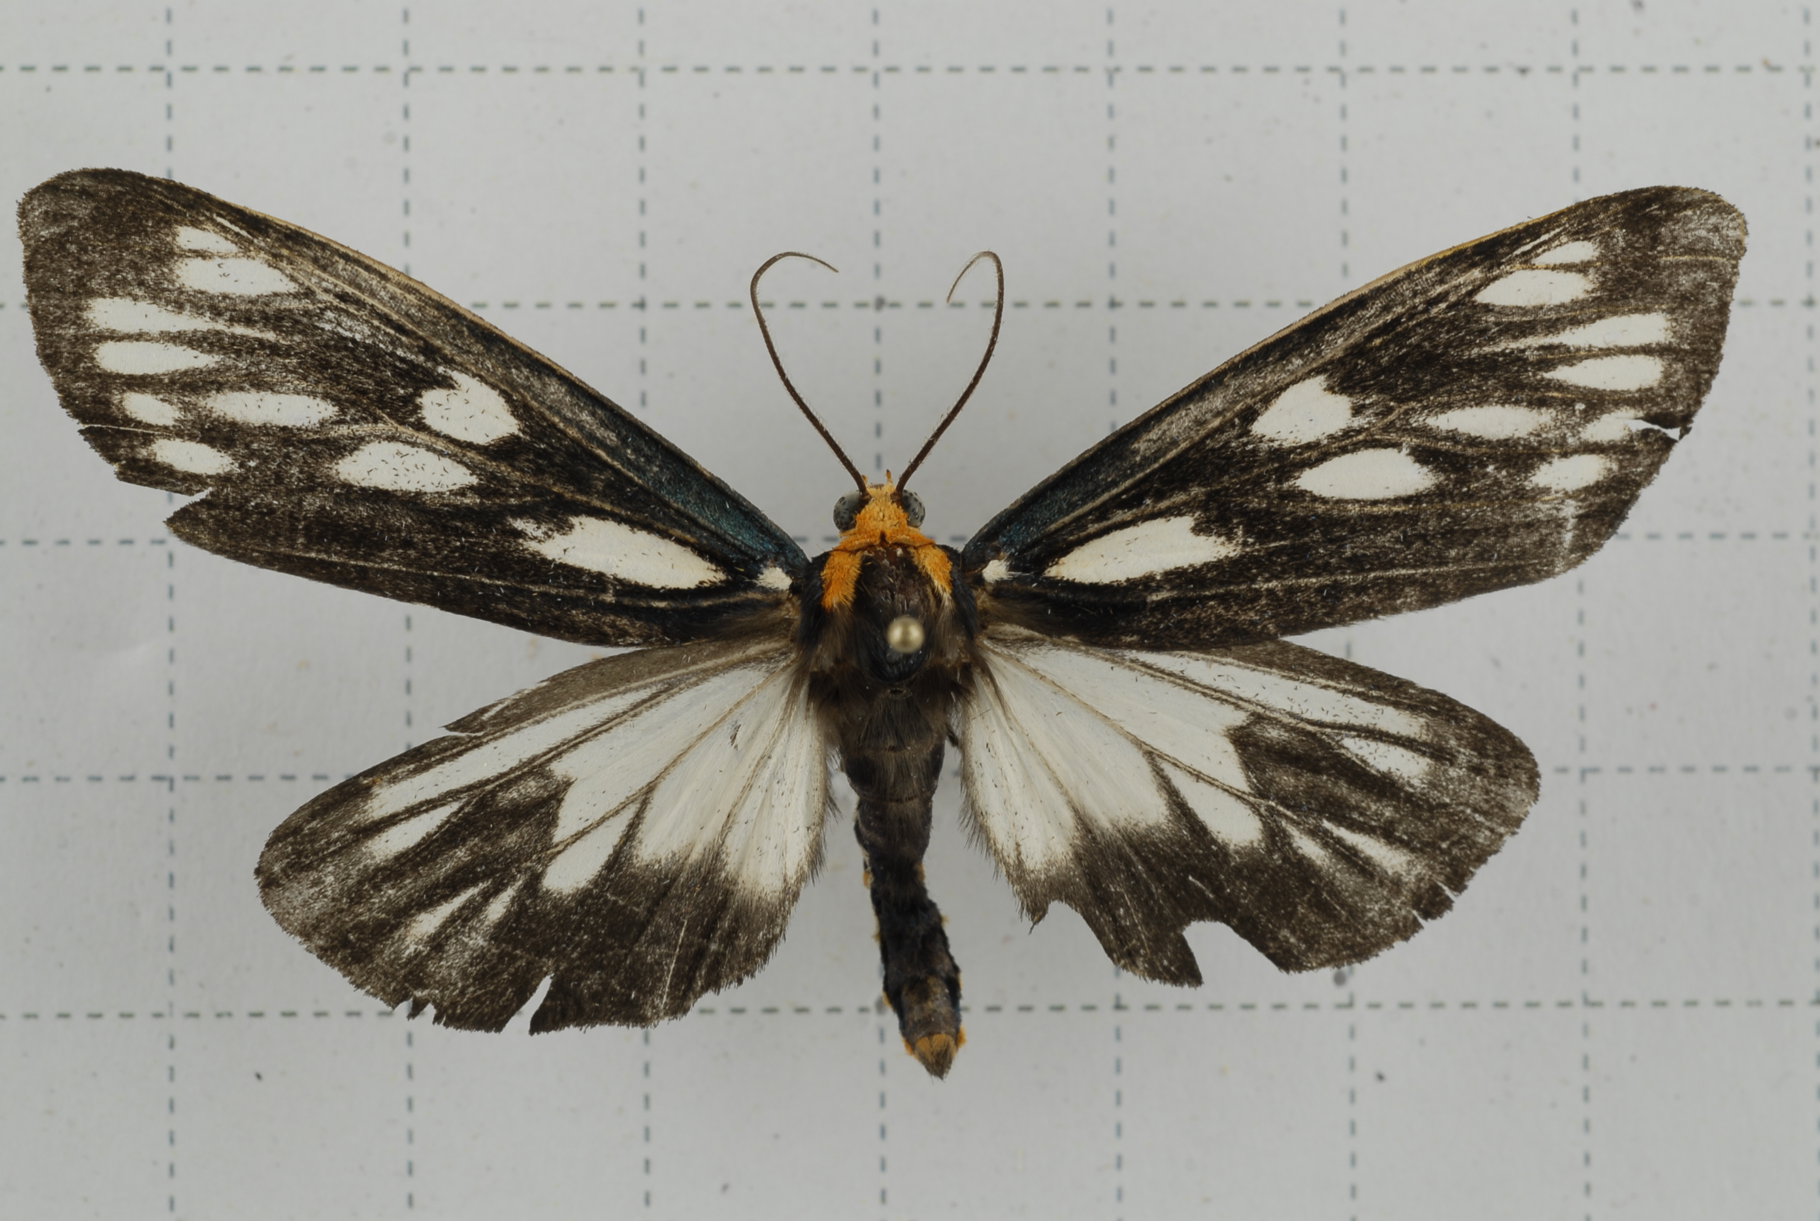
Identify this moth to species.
Macrobrochis gigas
